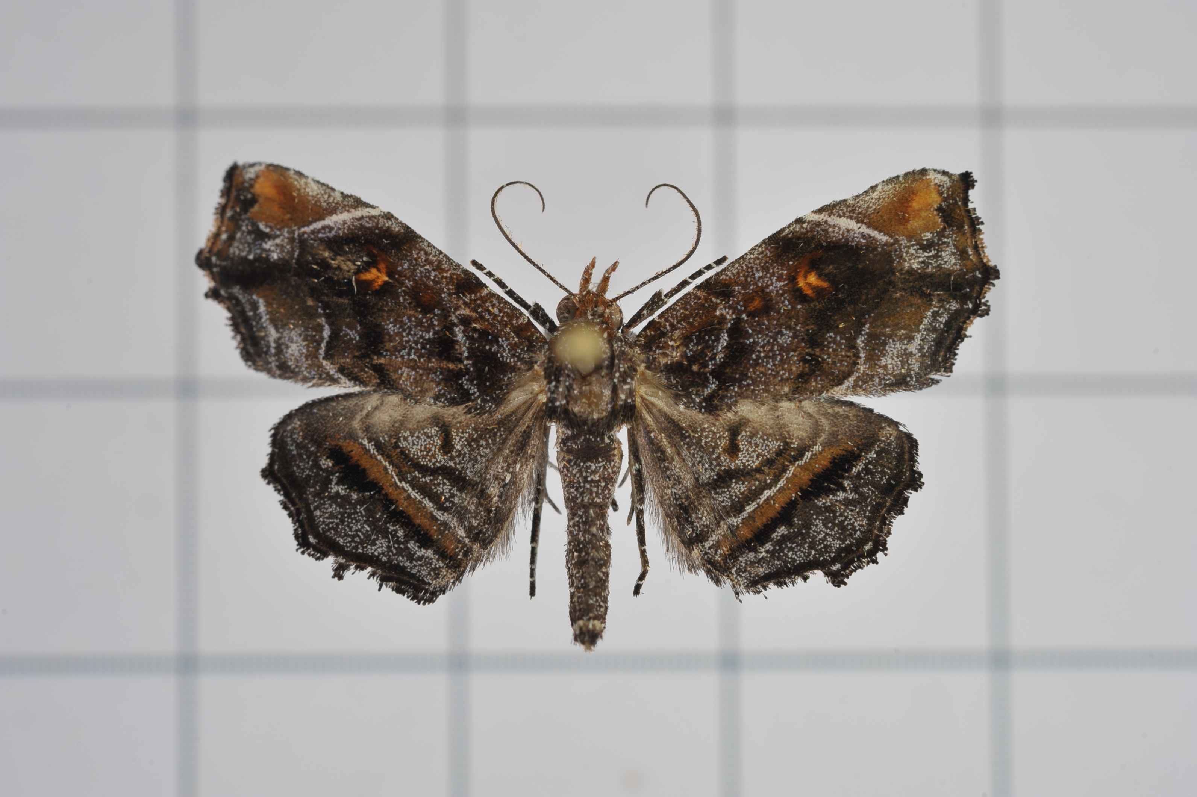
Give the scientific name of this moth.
Egnasia nagadeboides
